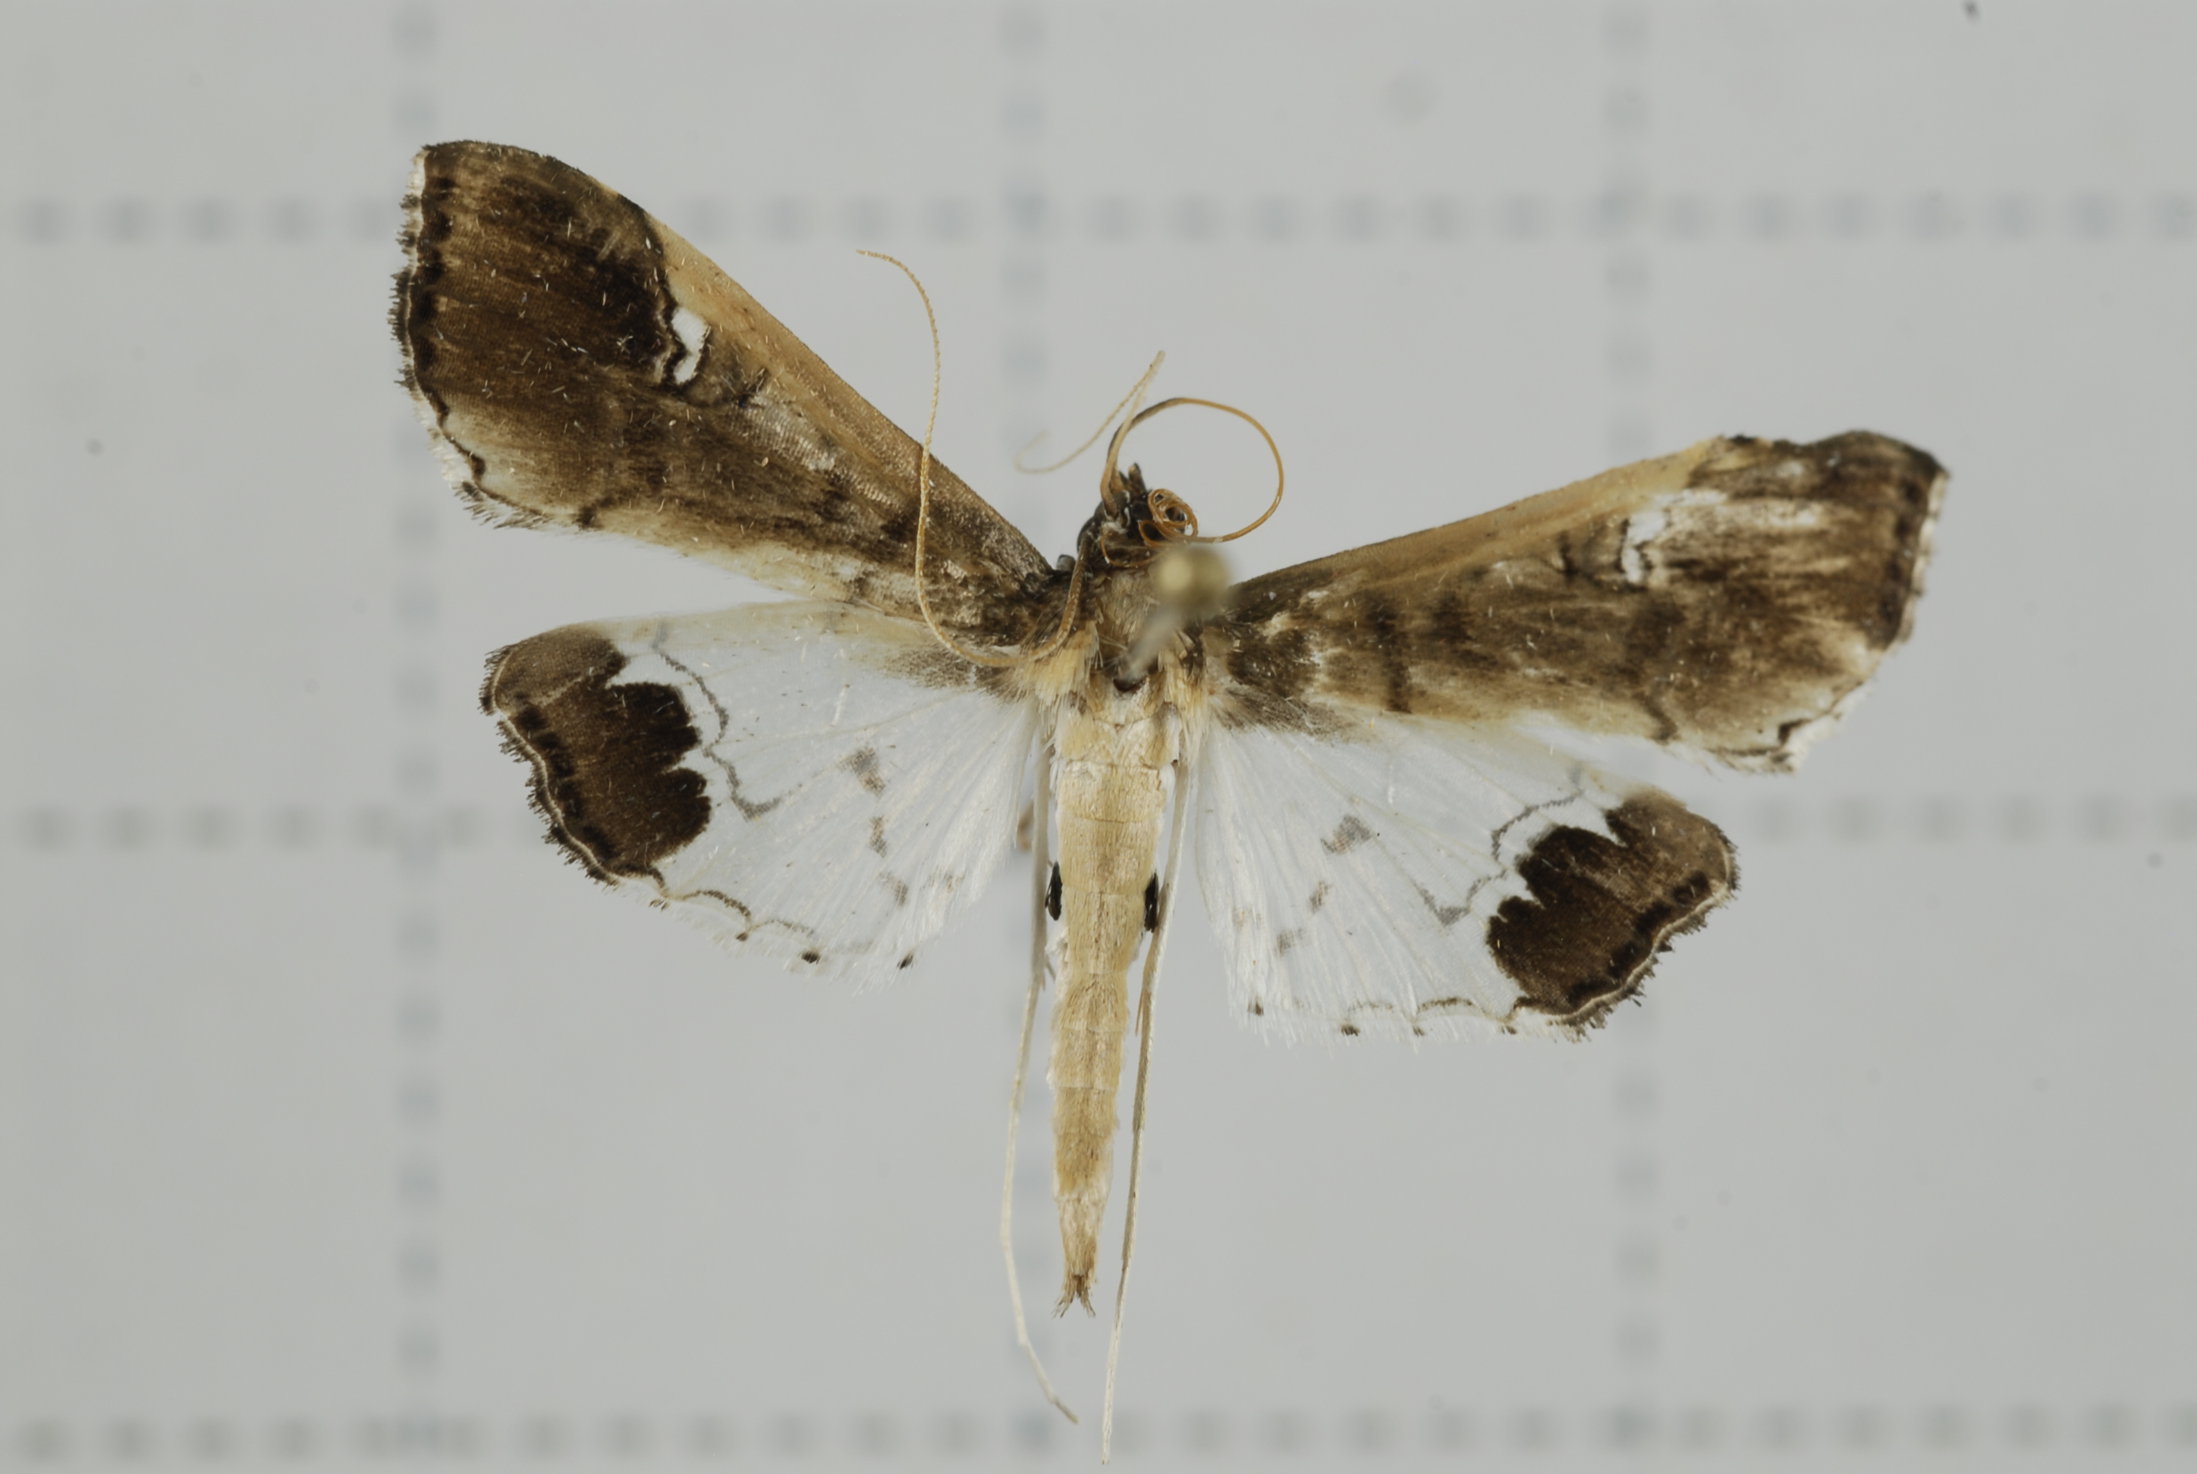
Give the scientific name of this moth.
Maruca amboinalis
